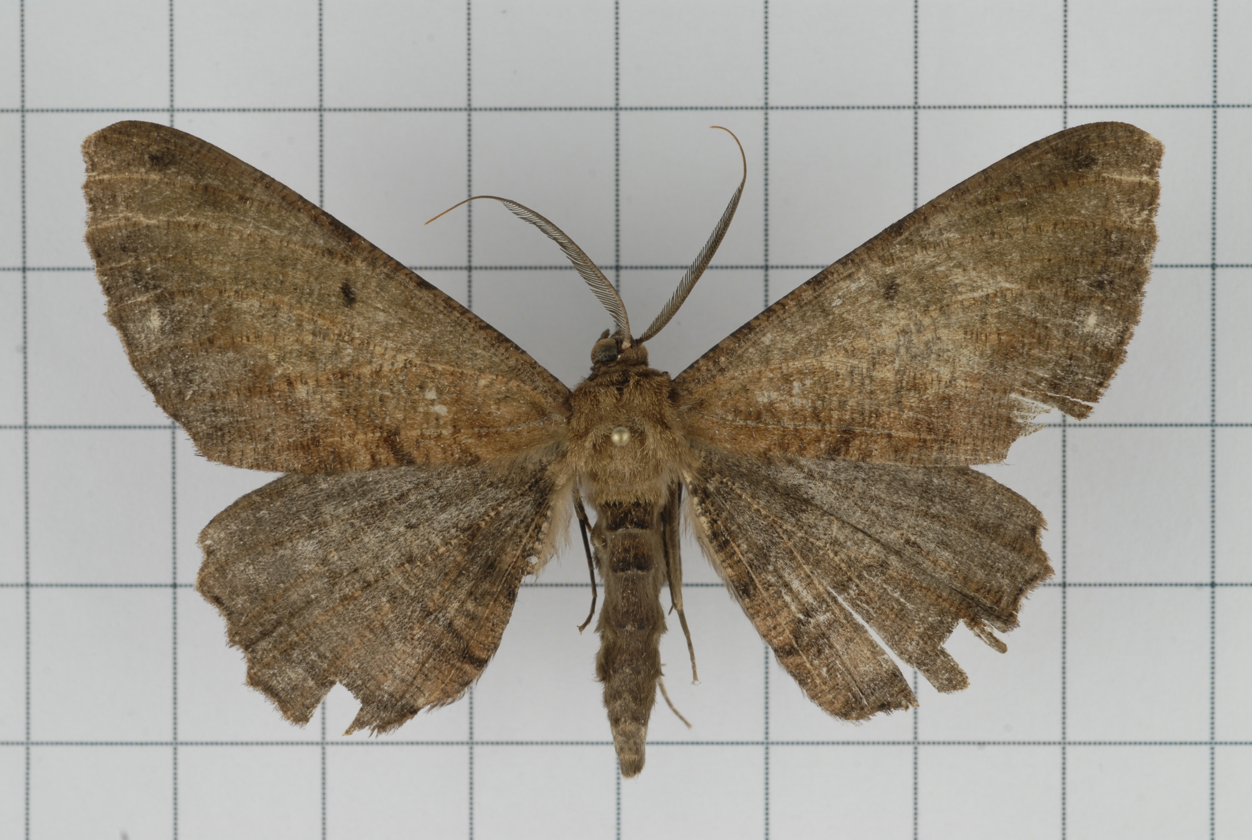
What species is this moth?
Chorodna creataria
